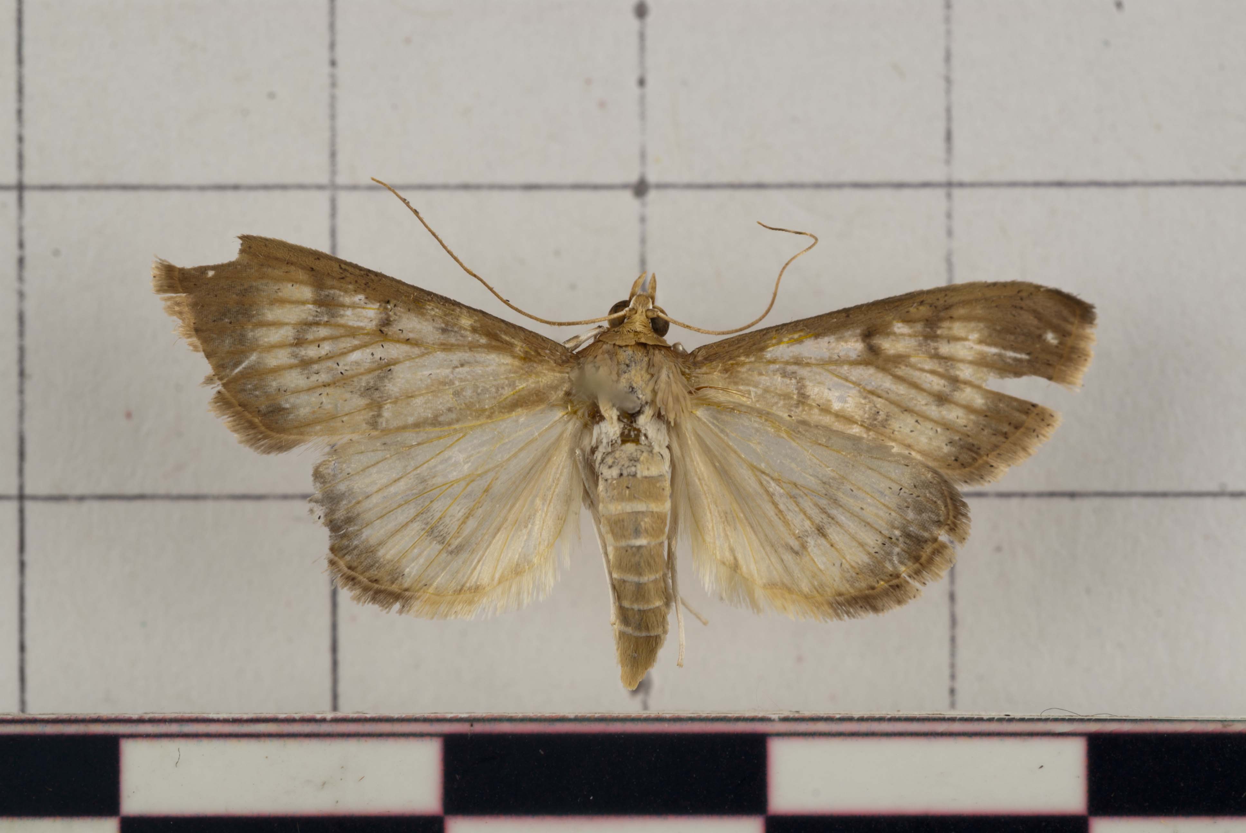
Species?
Crypsiptya coclesalis
